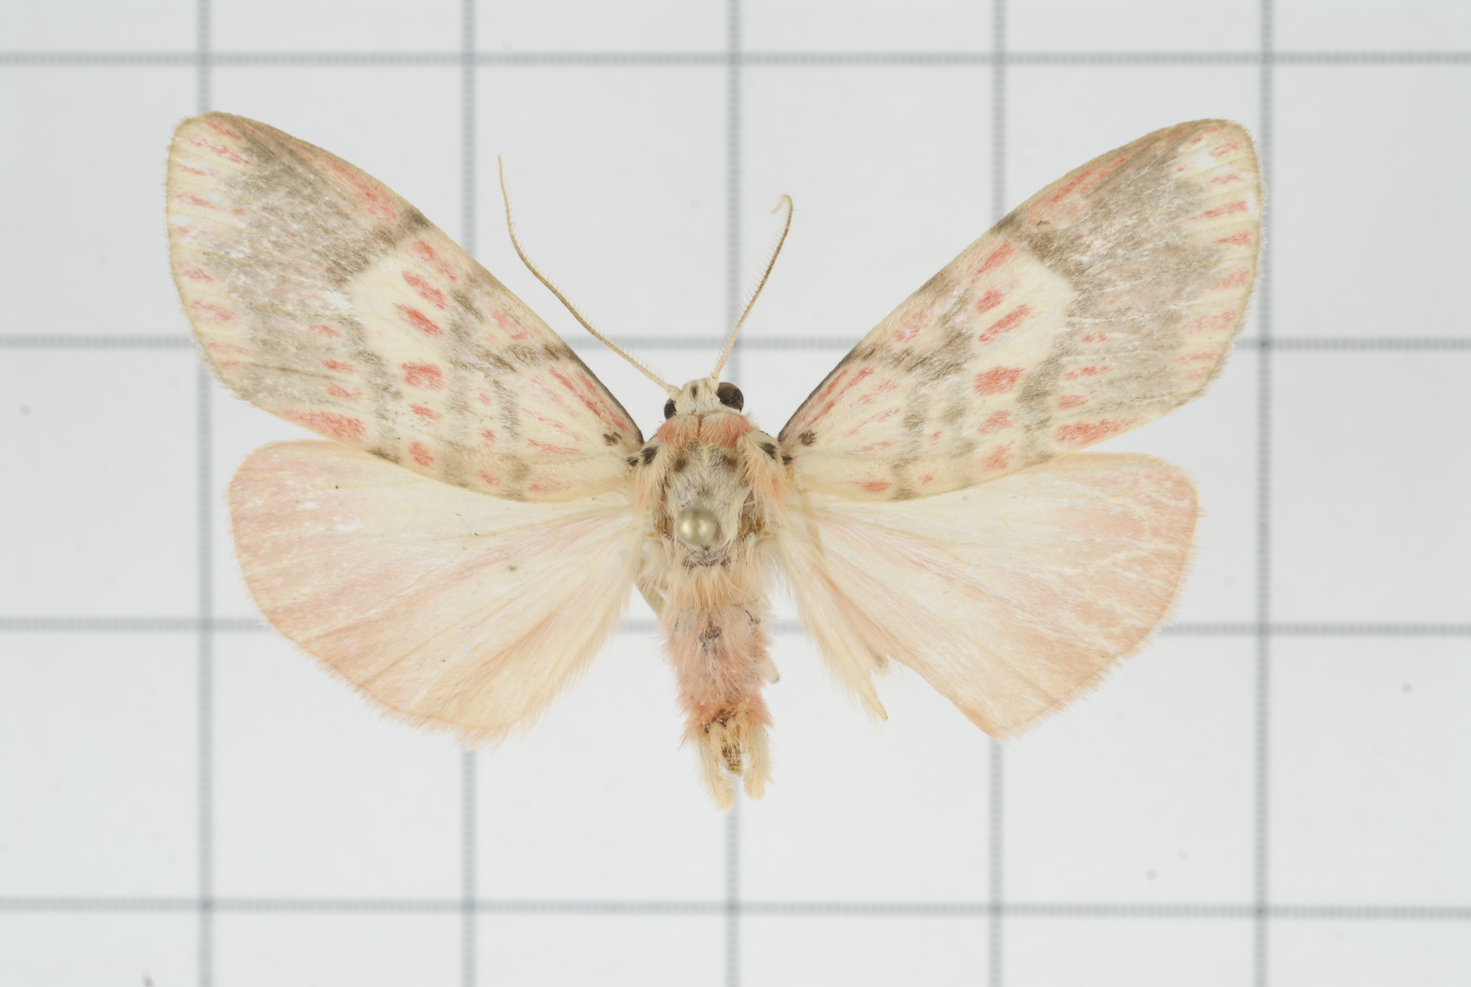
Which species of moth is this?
Barsine fuscozonata
